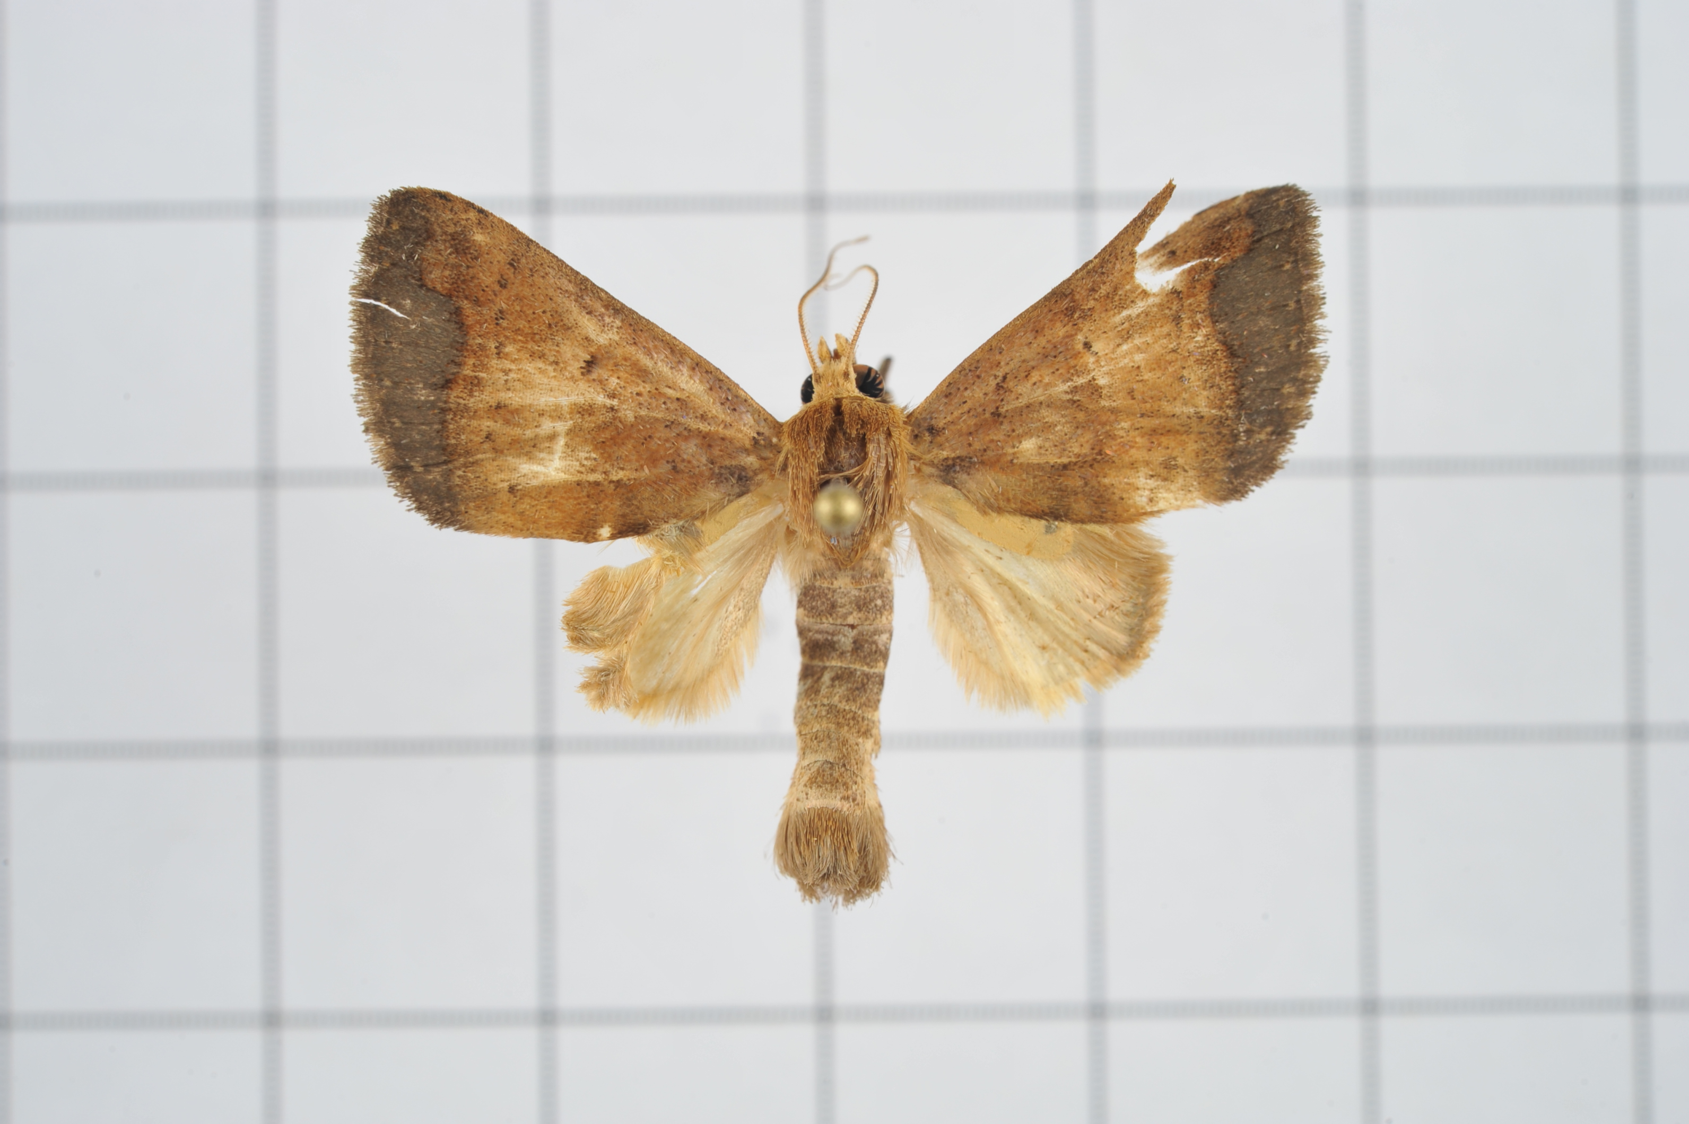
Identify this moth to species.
Bocula diffisa
